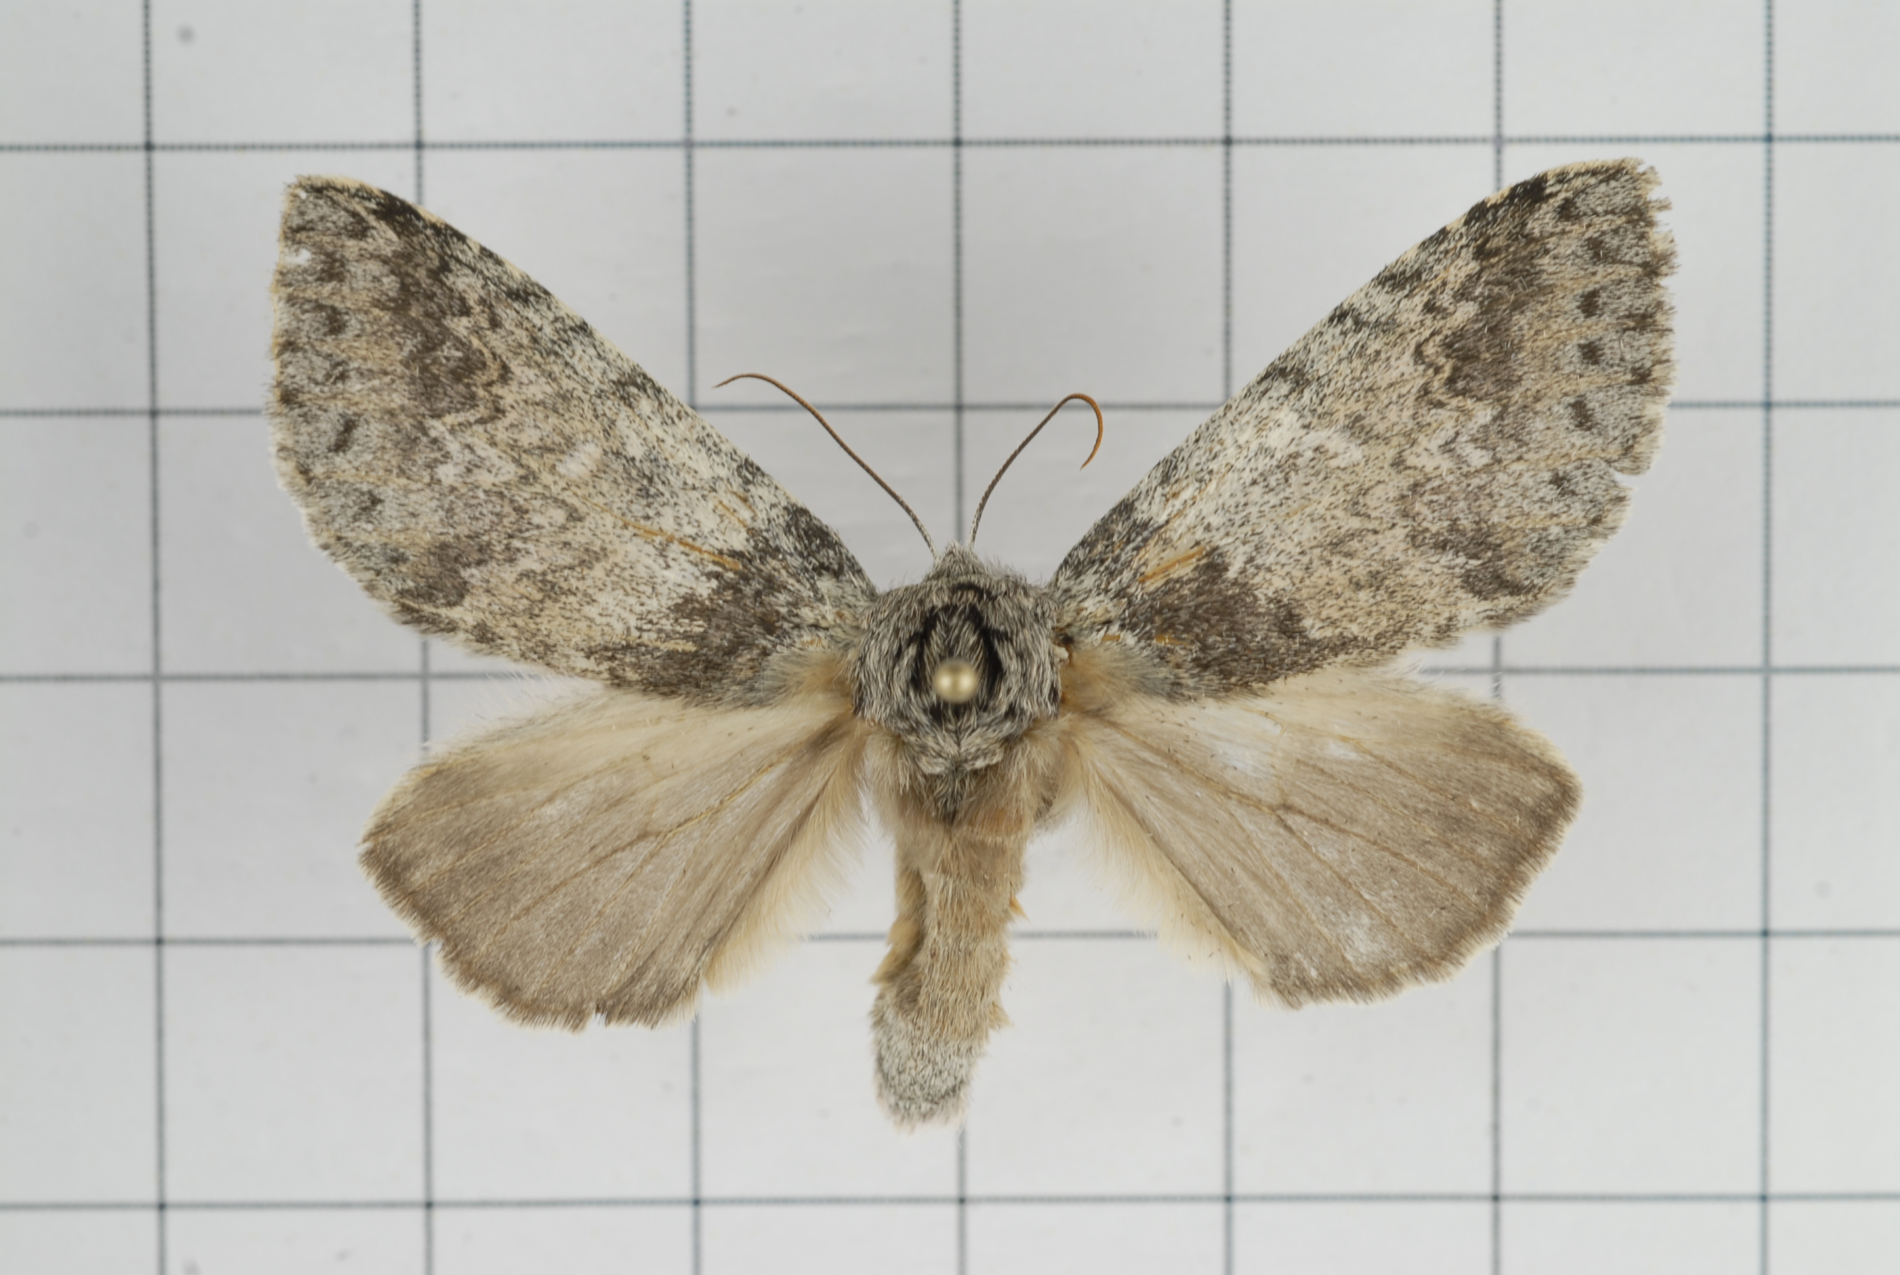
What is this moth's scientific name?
Disparia wilemani
